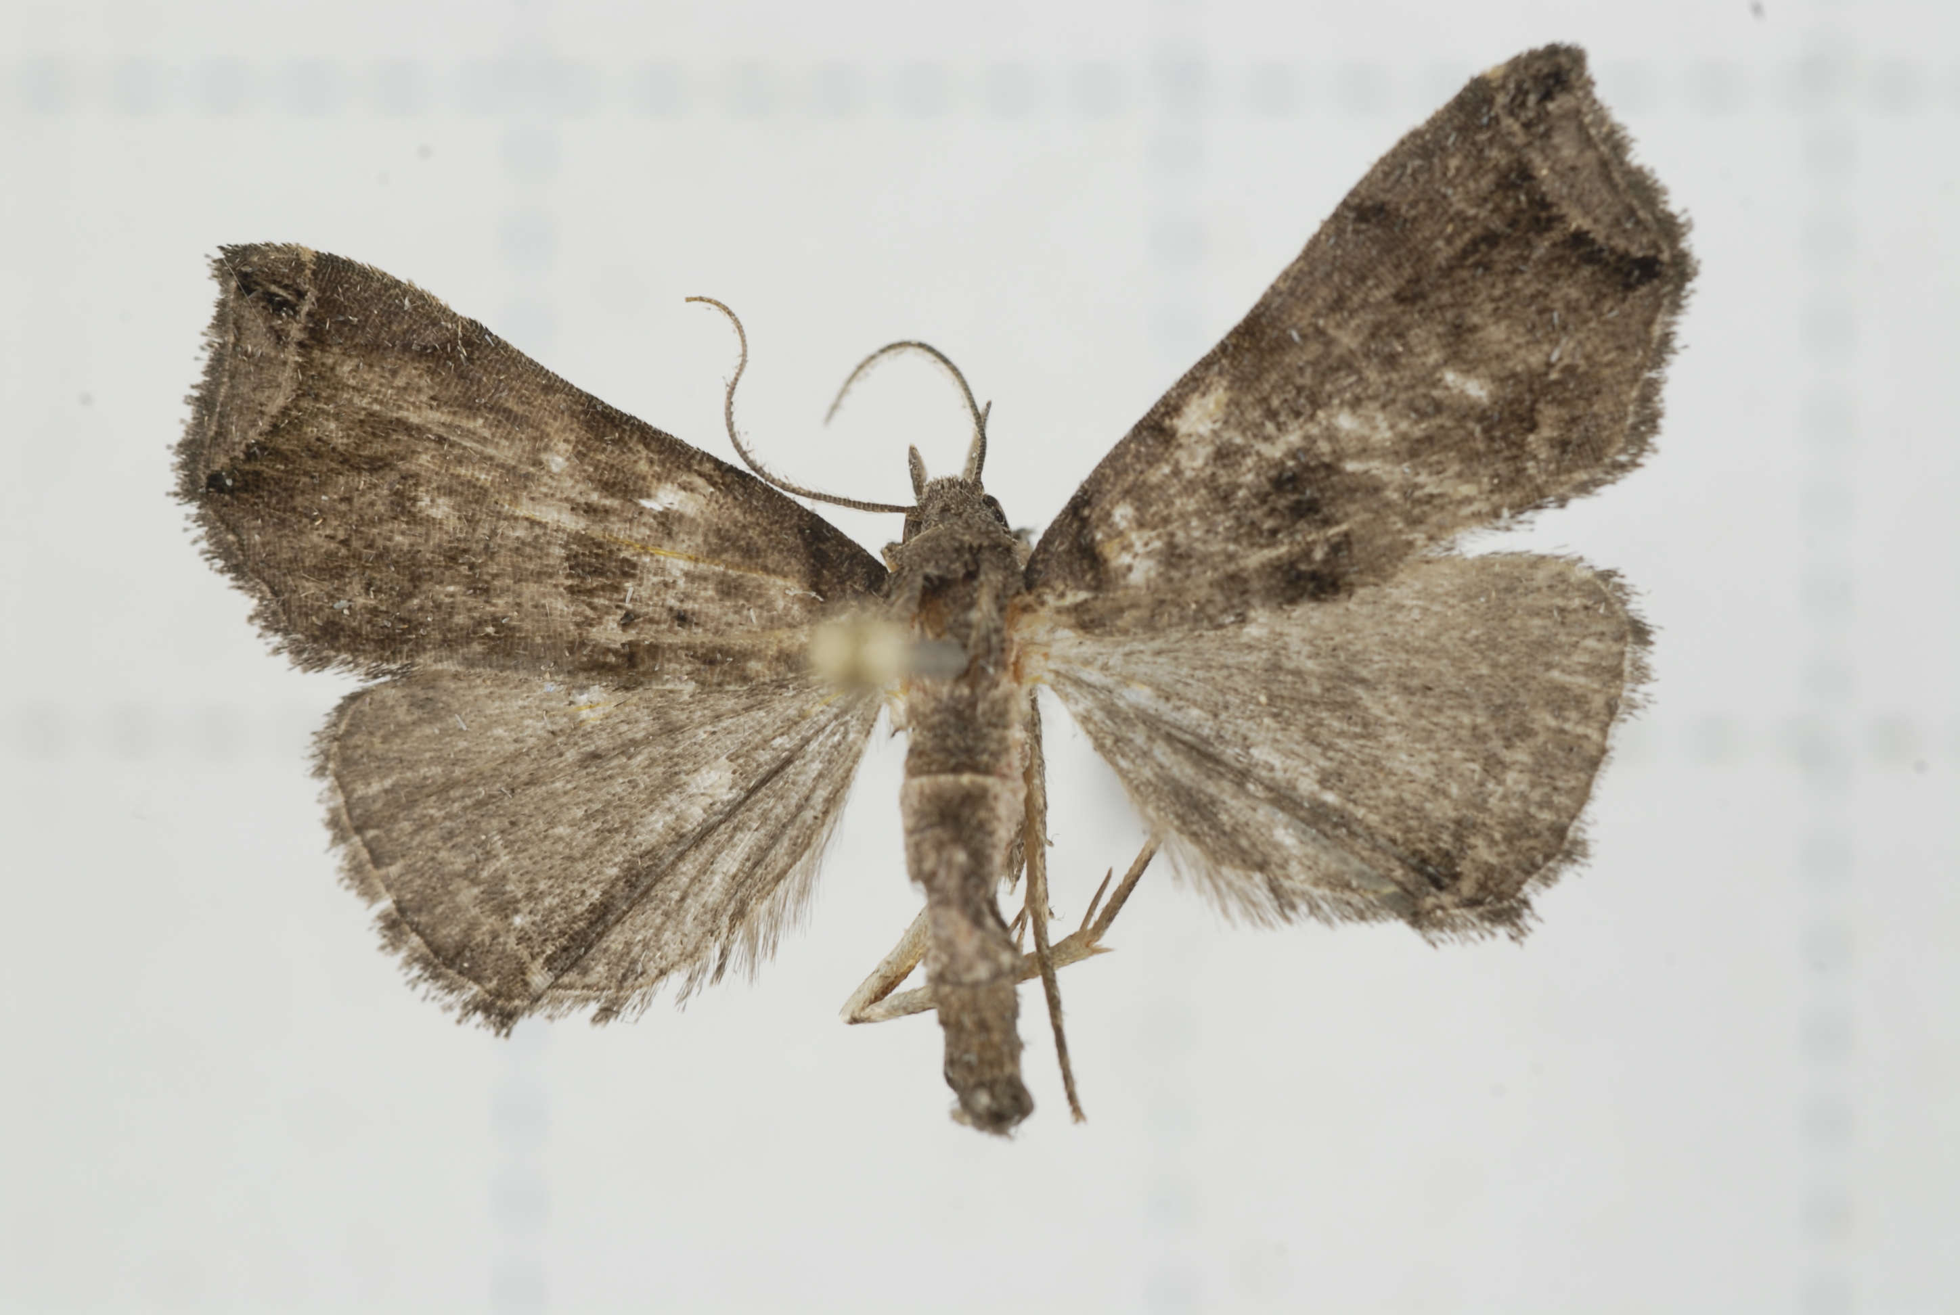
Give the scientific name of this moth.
Hipoepa biasalis
